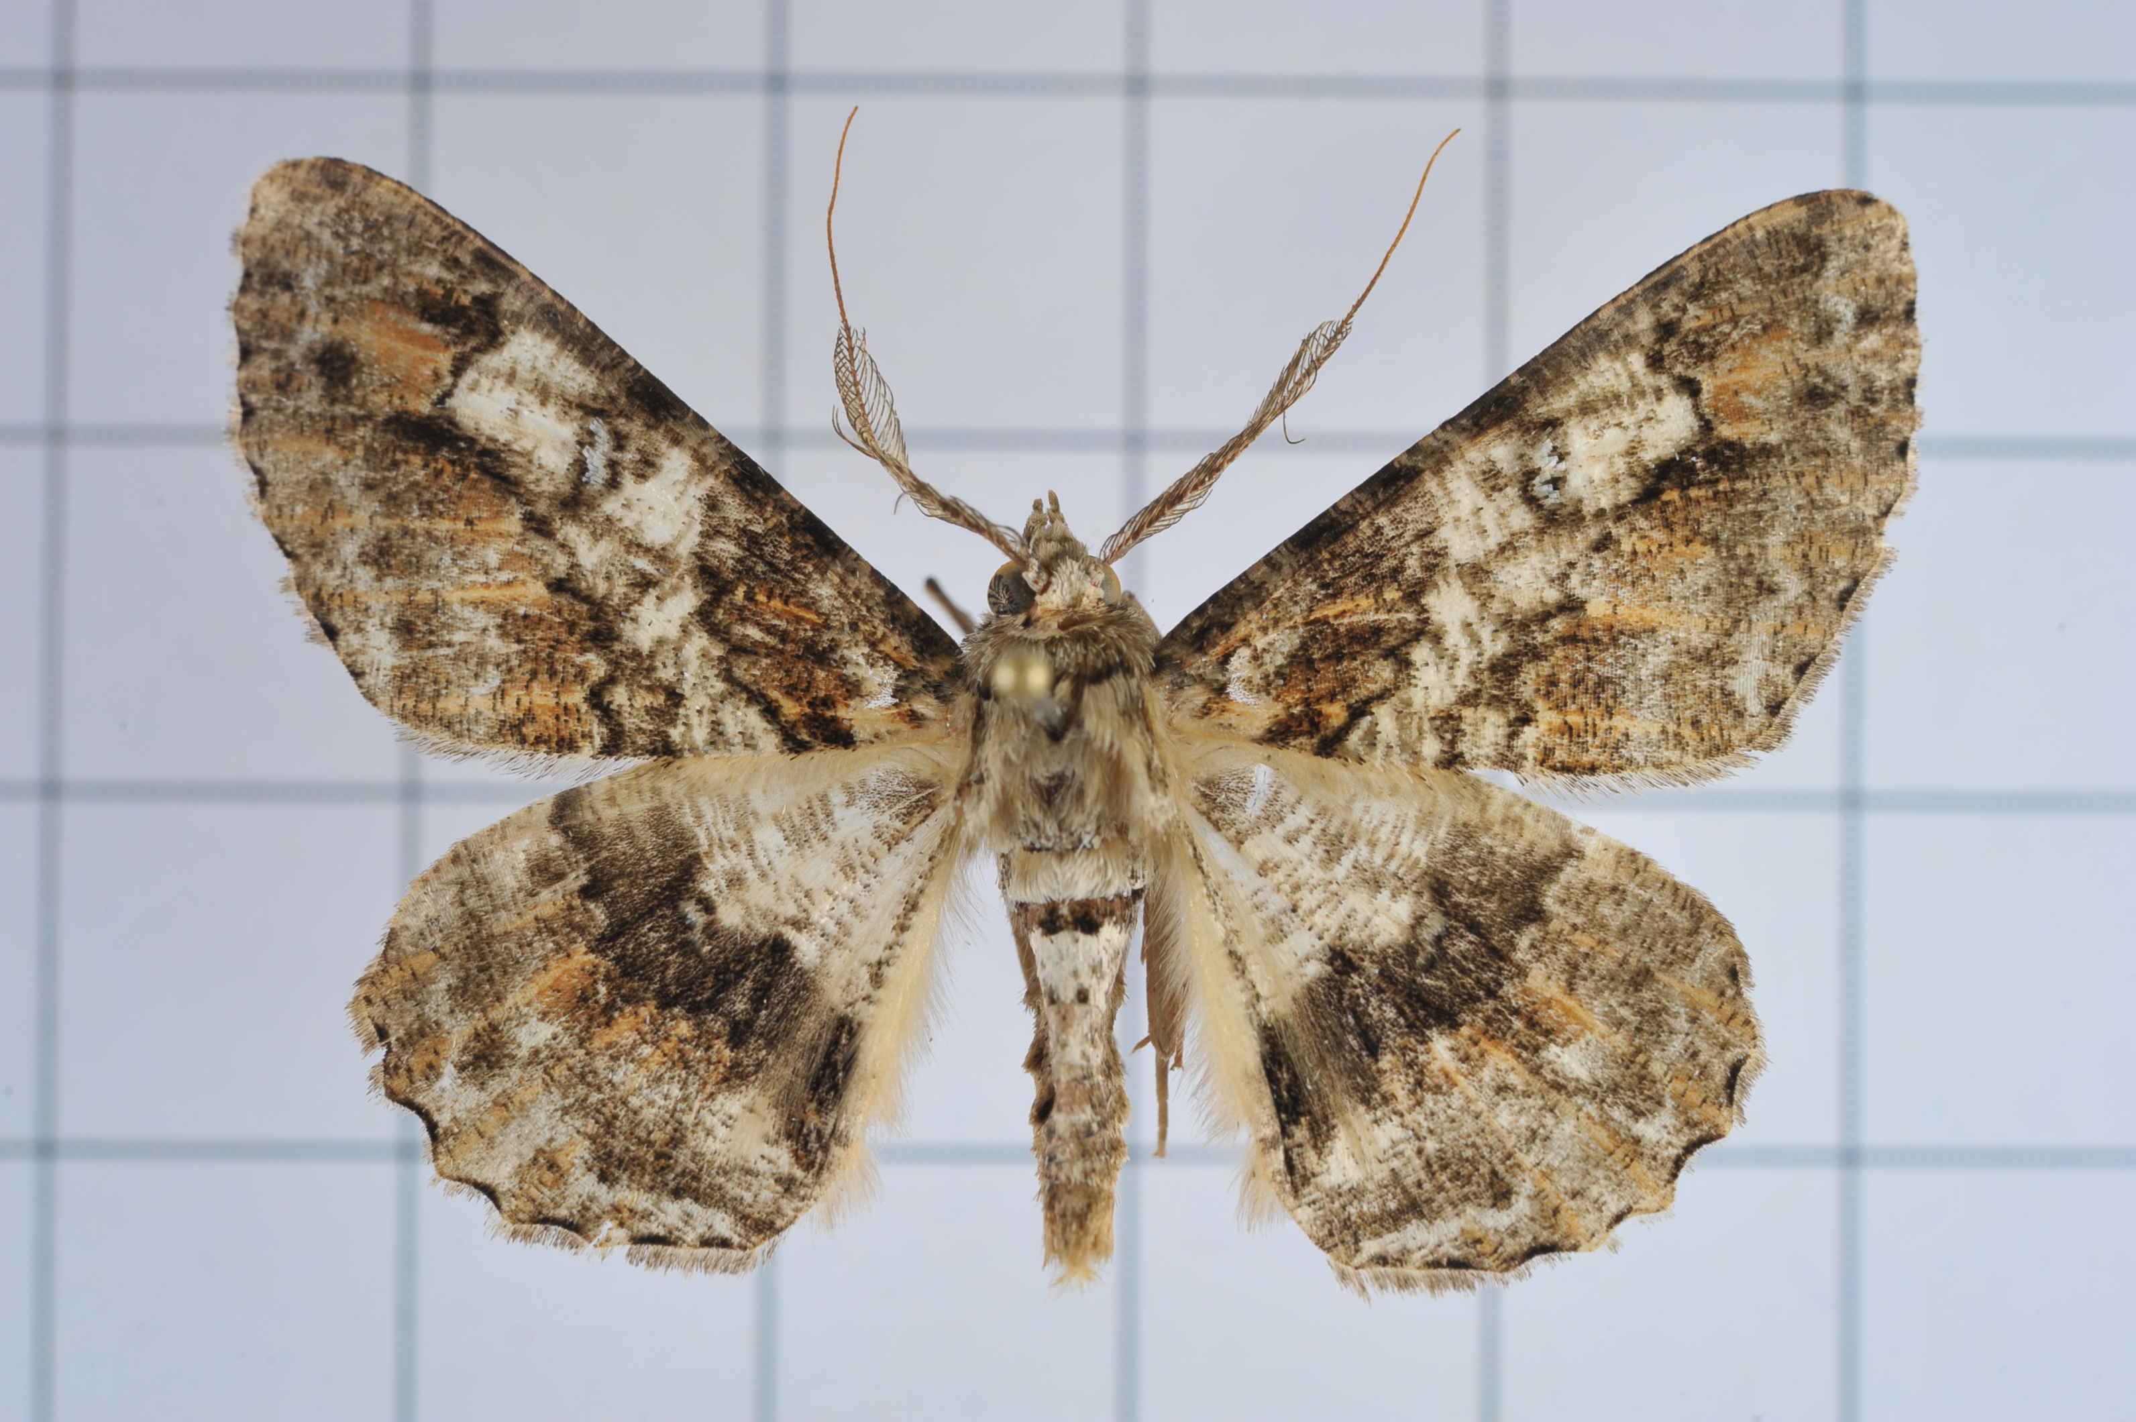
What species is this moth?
Cleora fraterna
